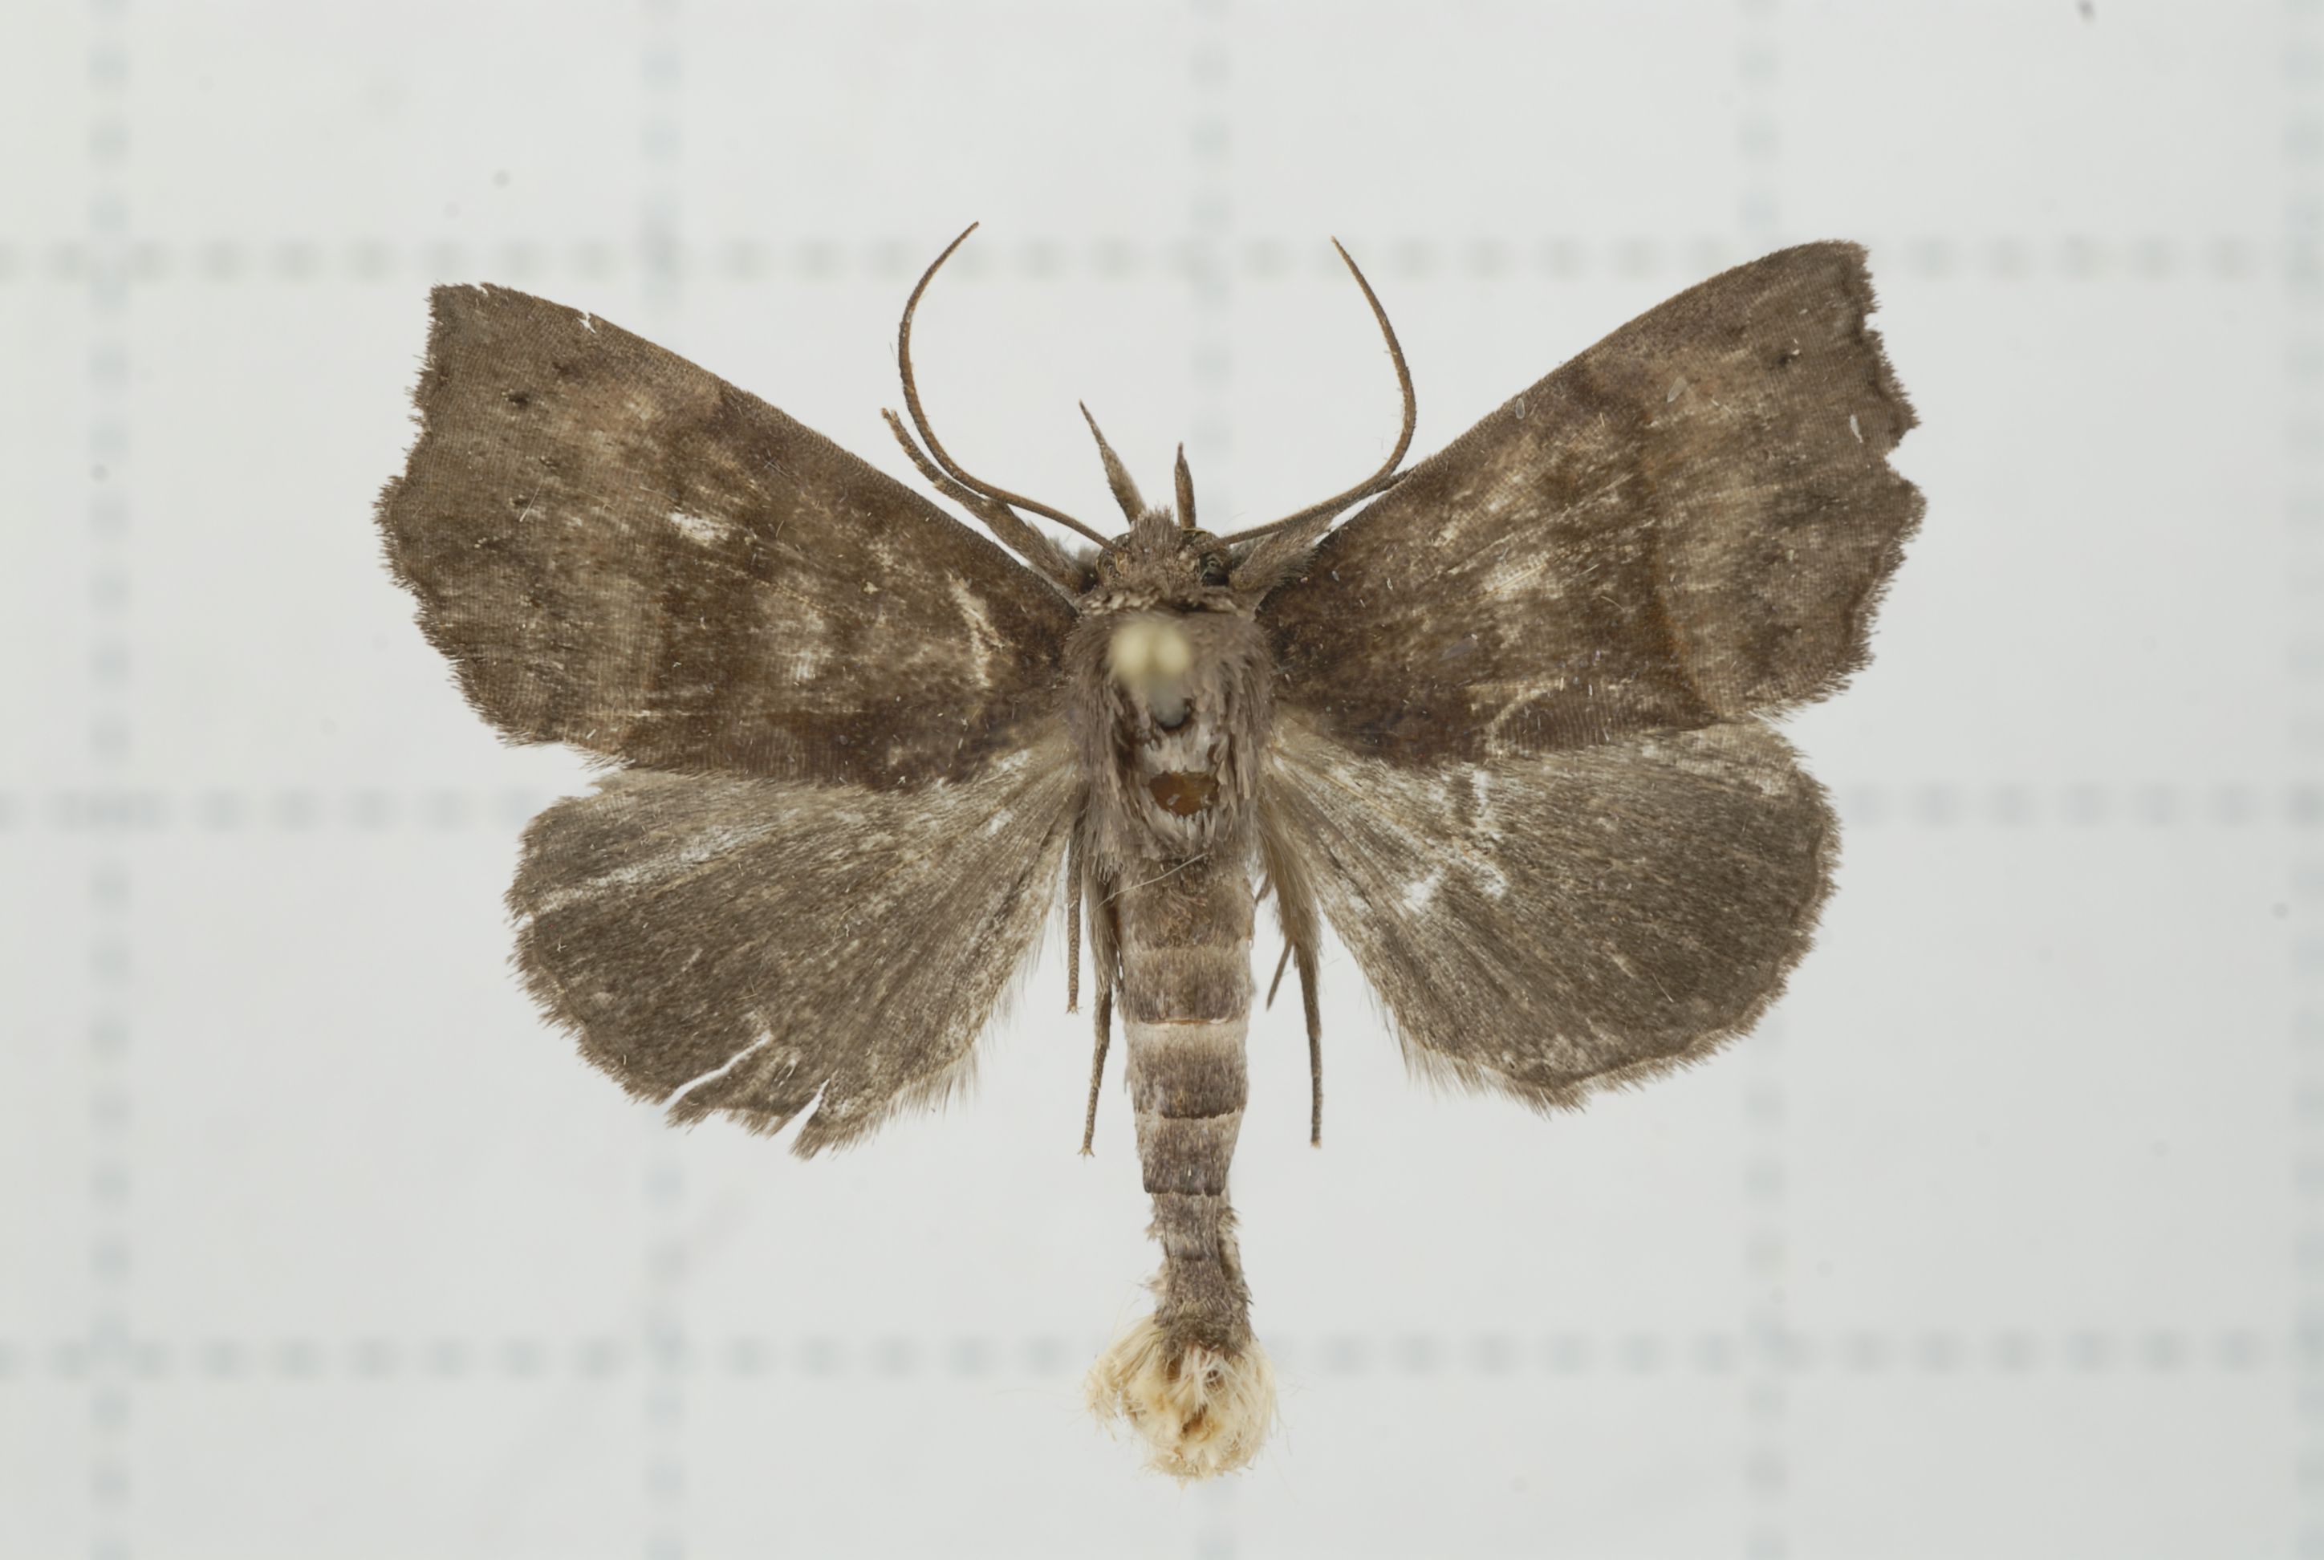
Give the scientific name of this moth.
Thalatta fasciosa
